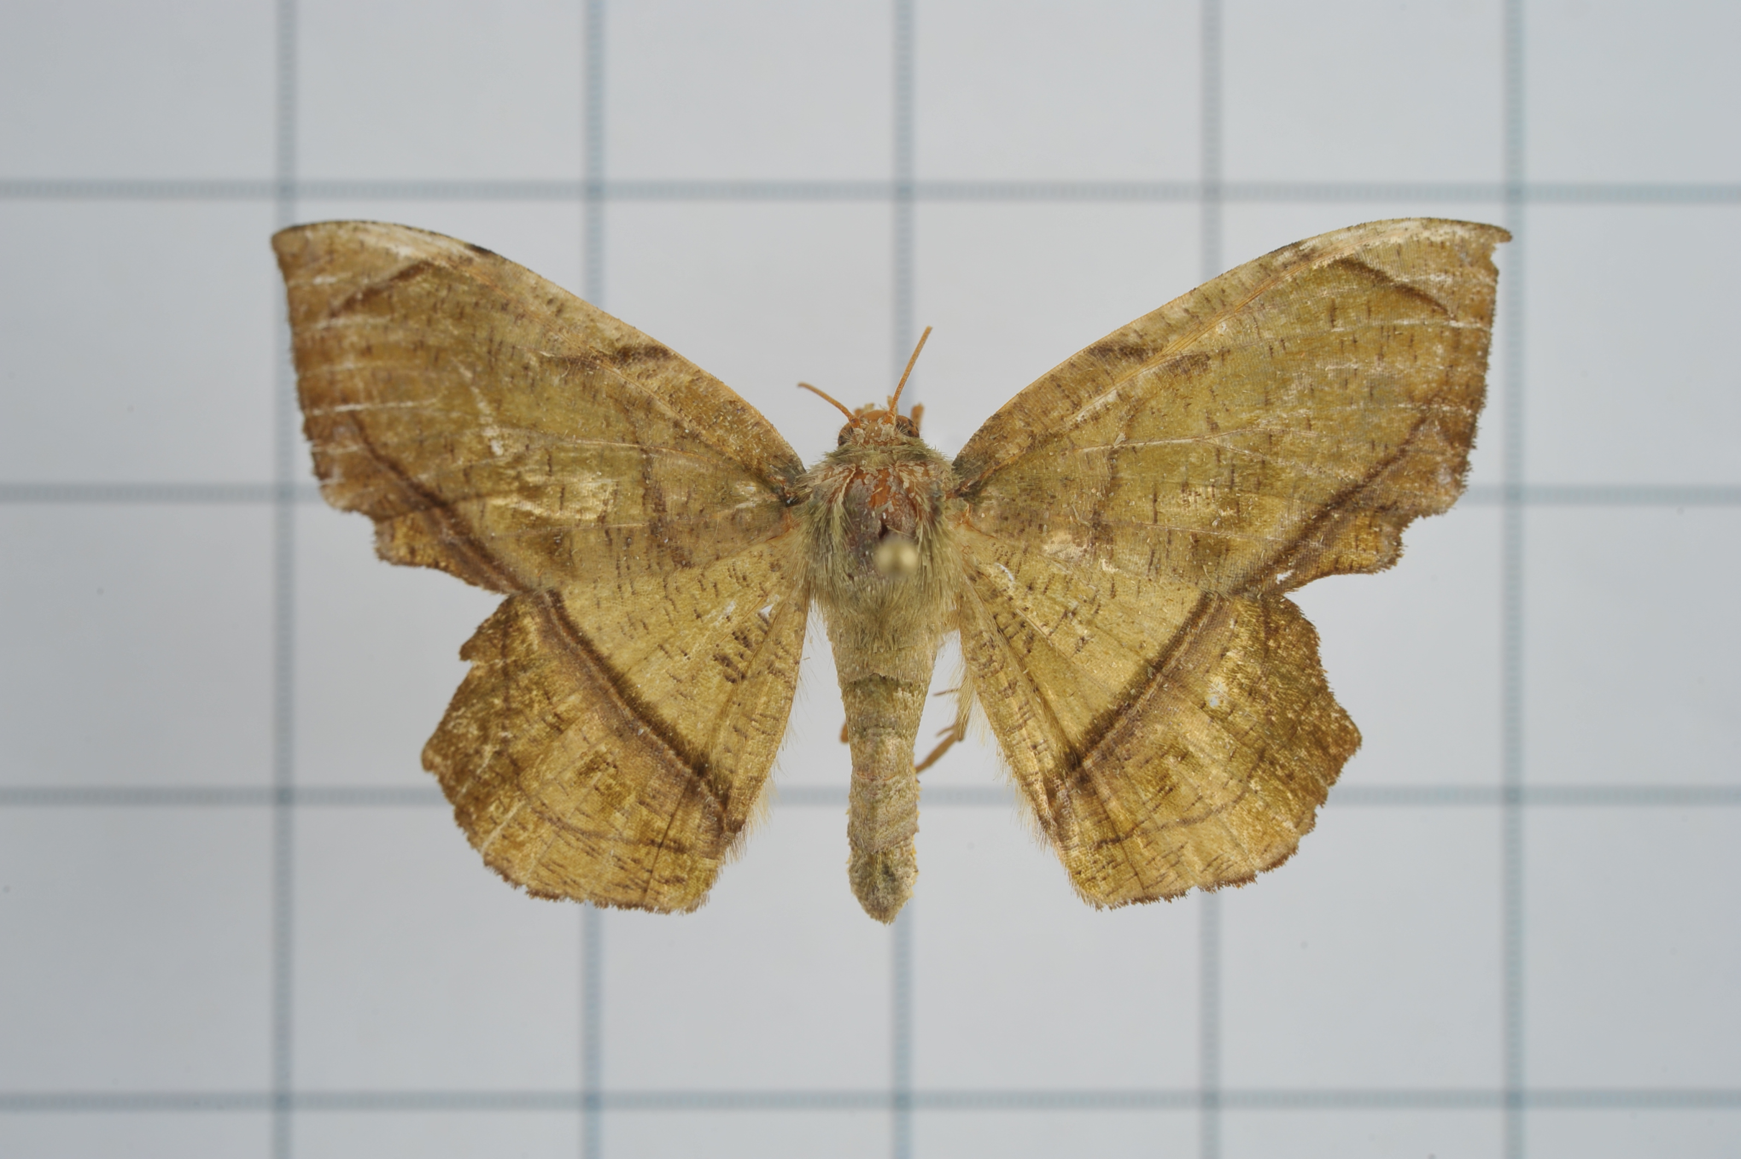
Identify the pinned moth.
Fascellina subsignata
